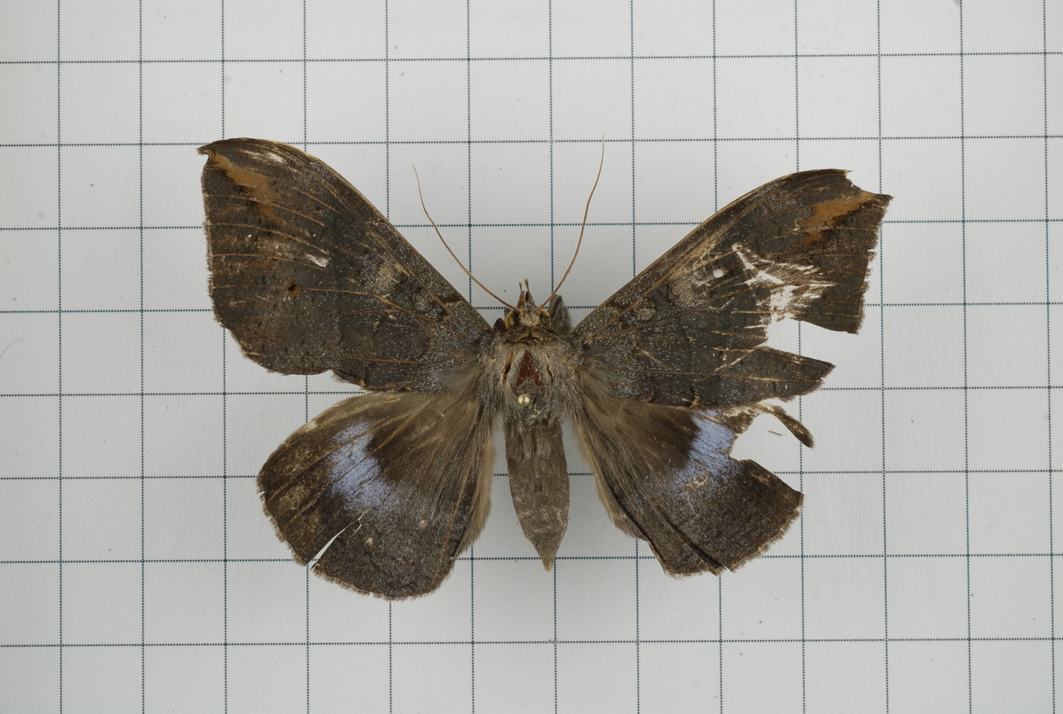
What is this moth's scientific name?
Ischyja ferrifracta
